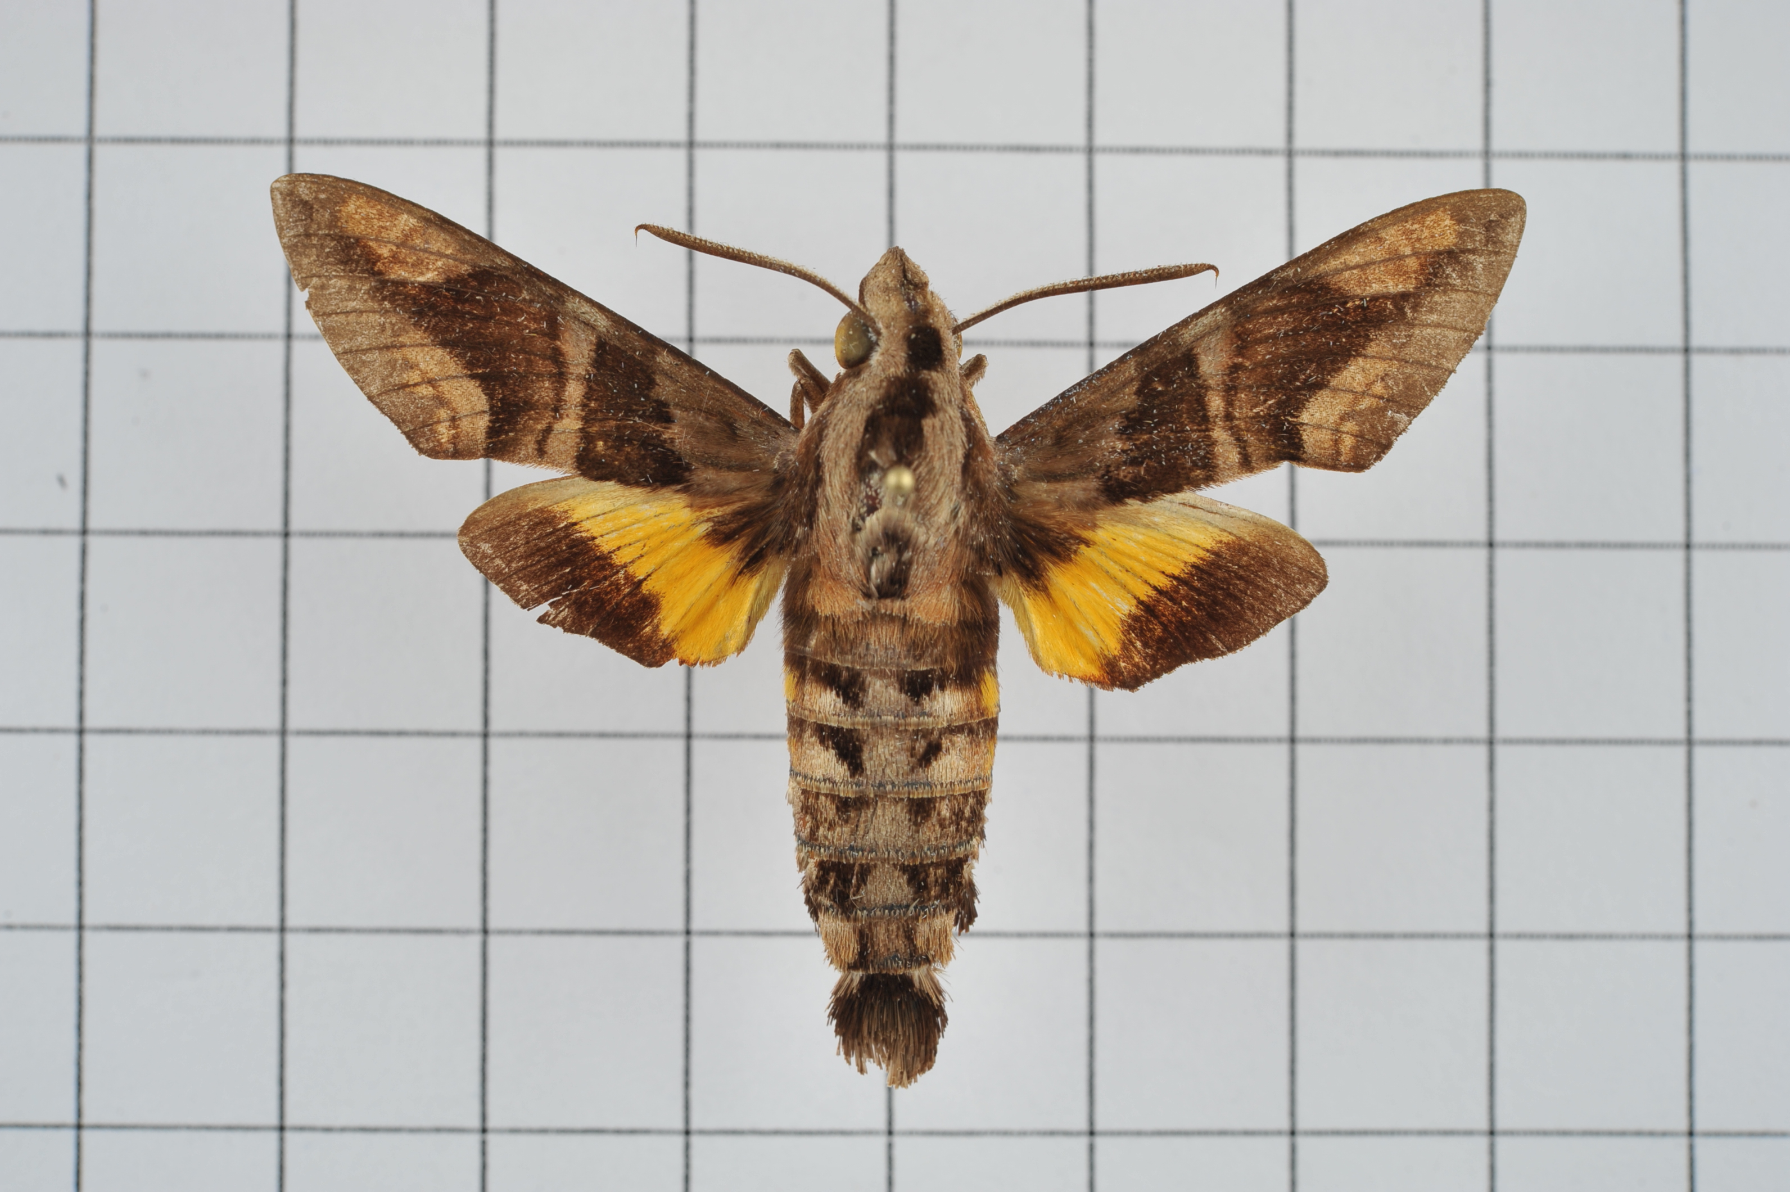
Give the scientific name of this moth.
Macroglossum mitchellii imperator
